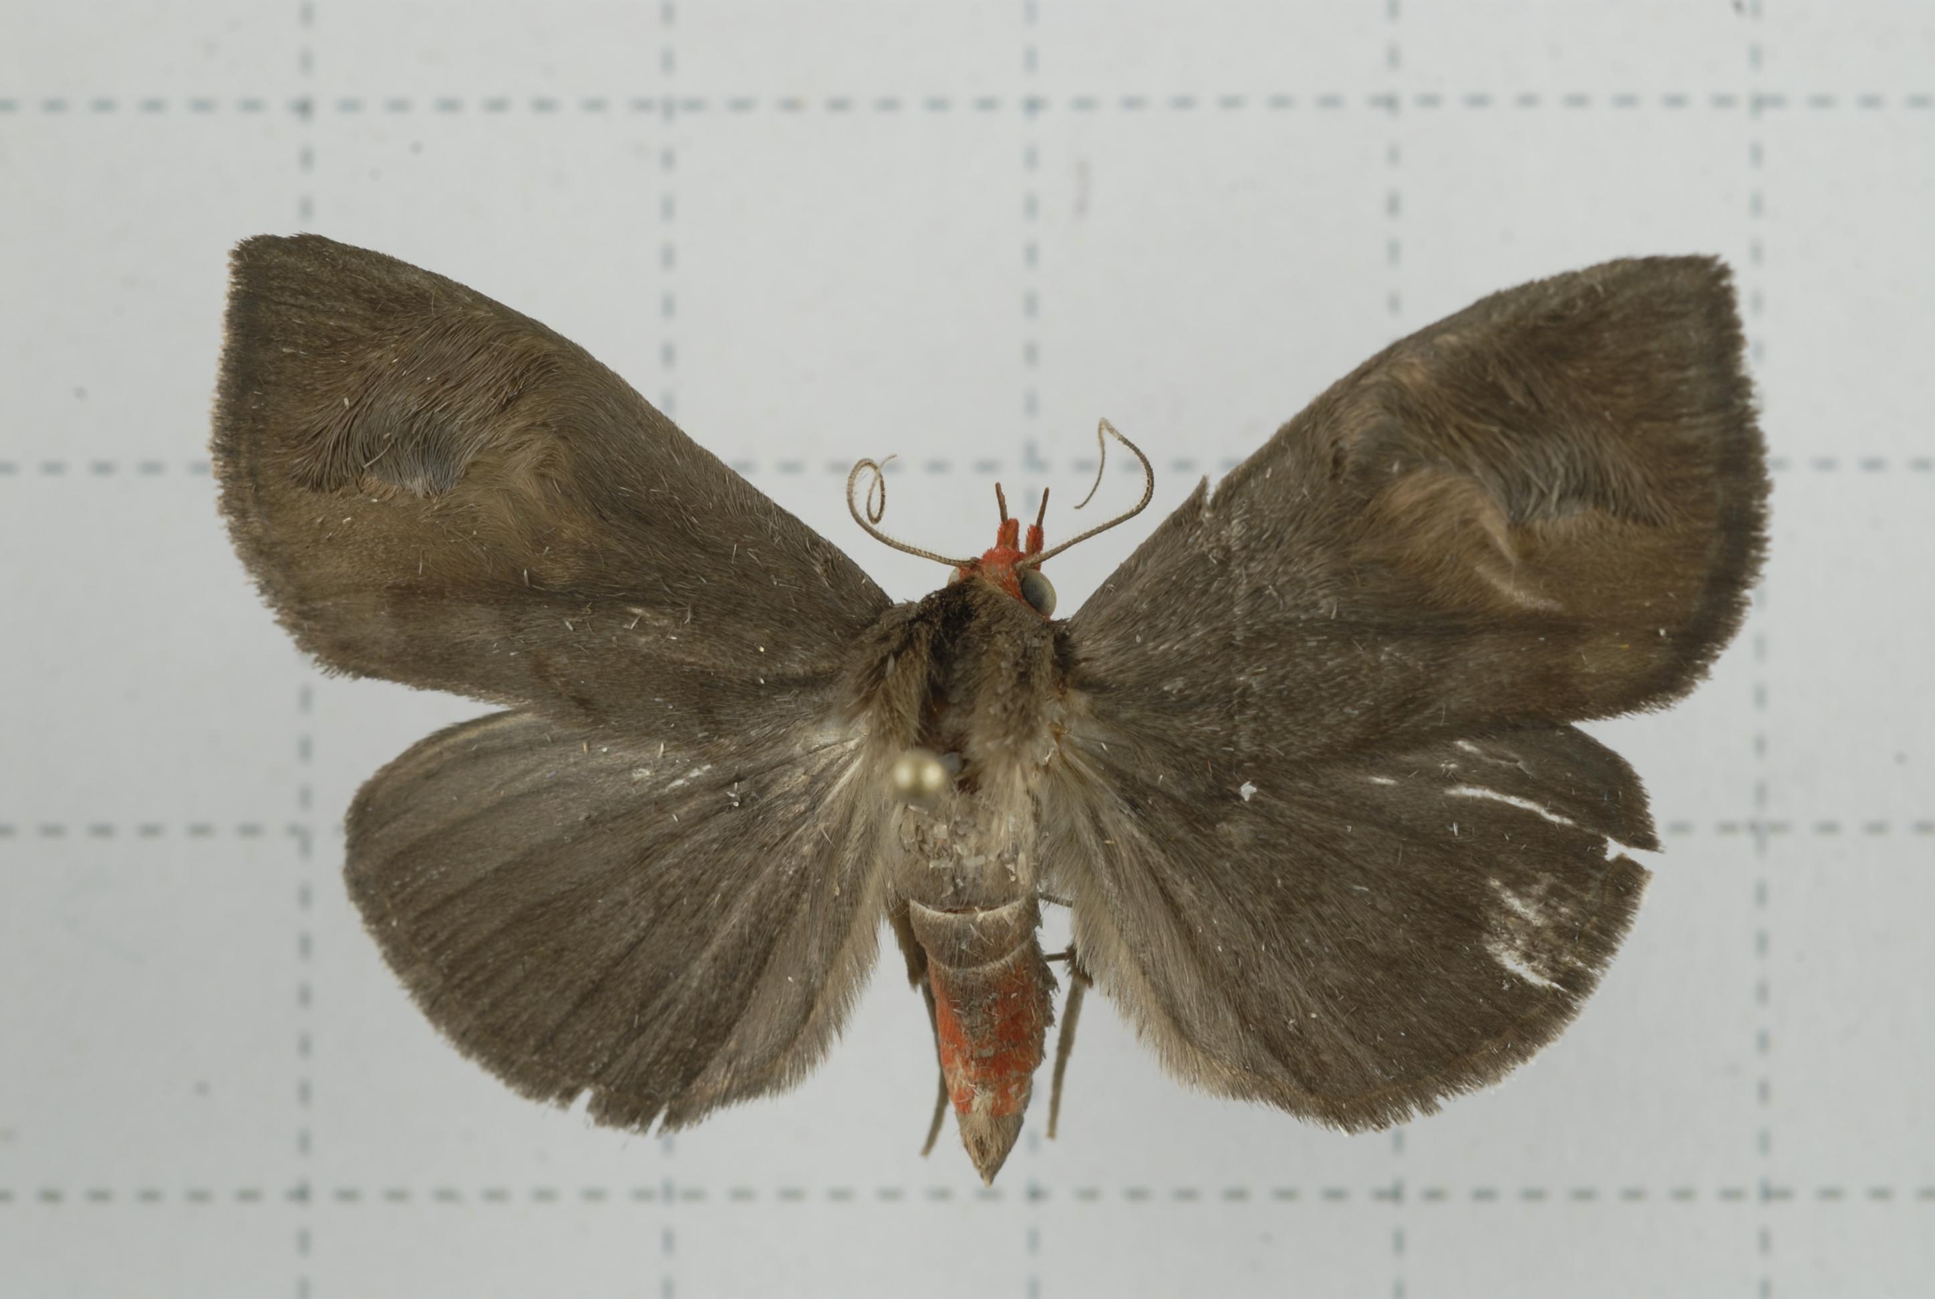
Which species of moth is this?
Calesia dasypterus
